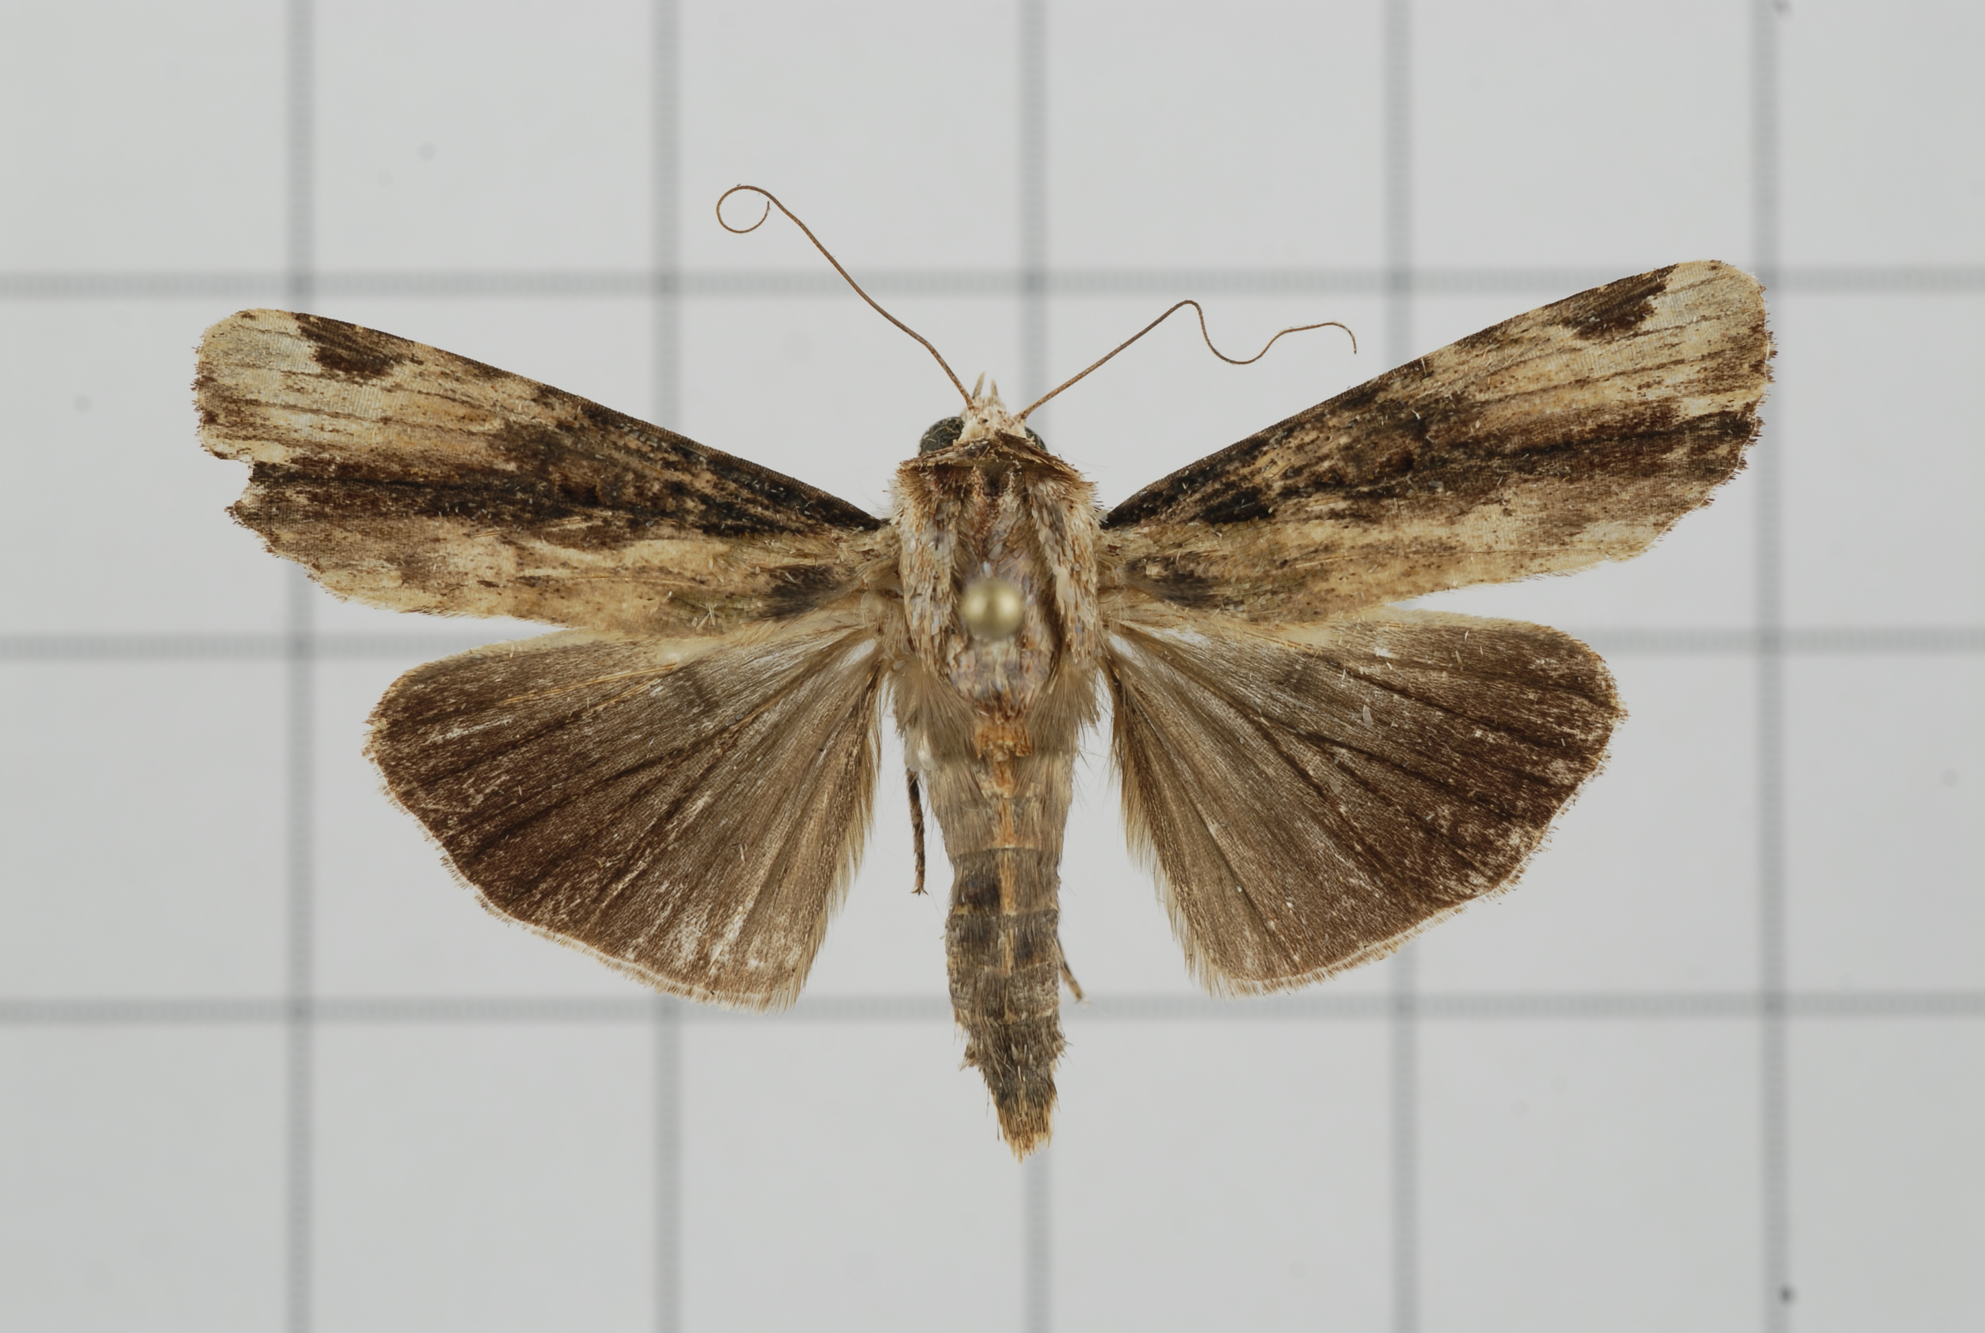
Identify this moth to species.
Magusa tenebrosa
